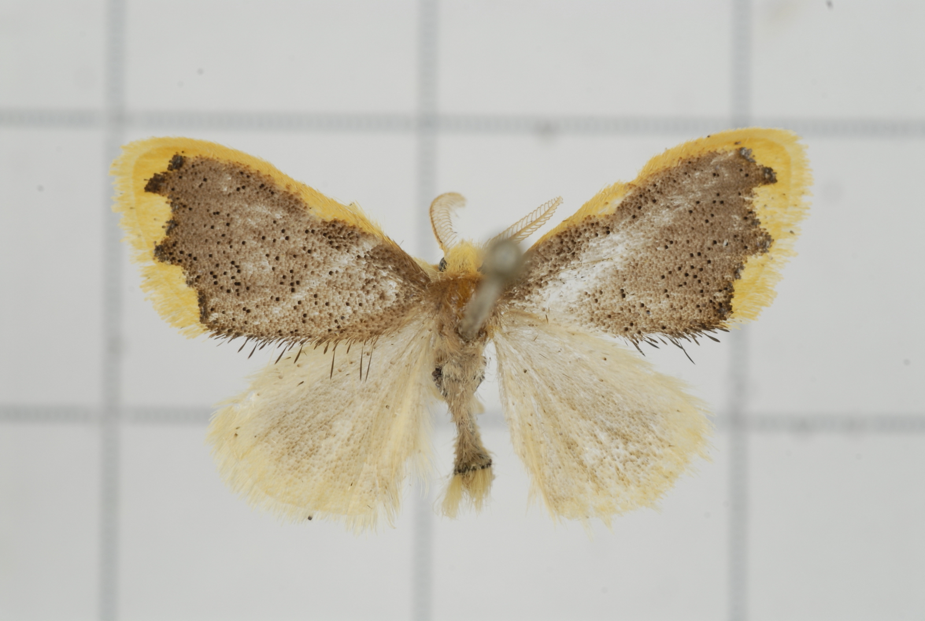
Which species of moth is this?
Somena scintillans
